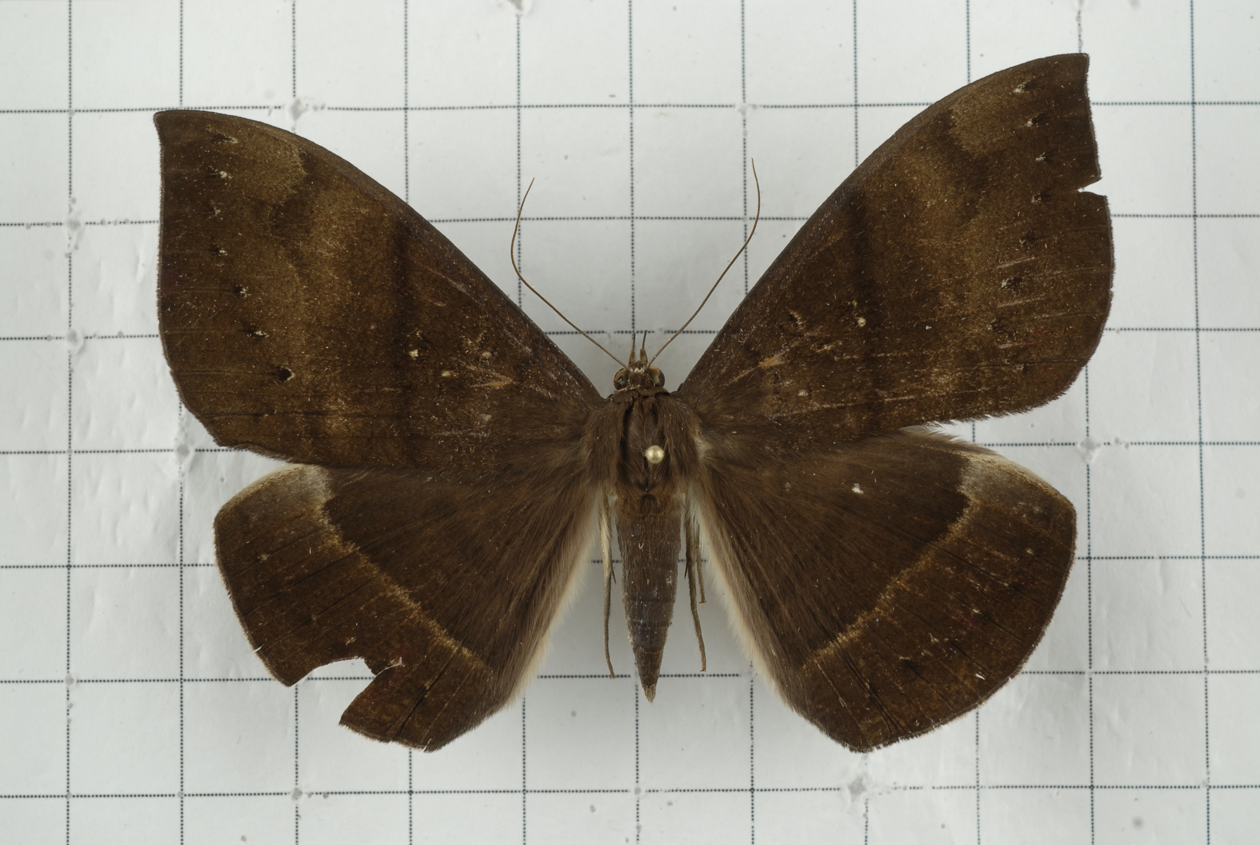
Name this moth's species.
Lygniodes hypoleuca
